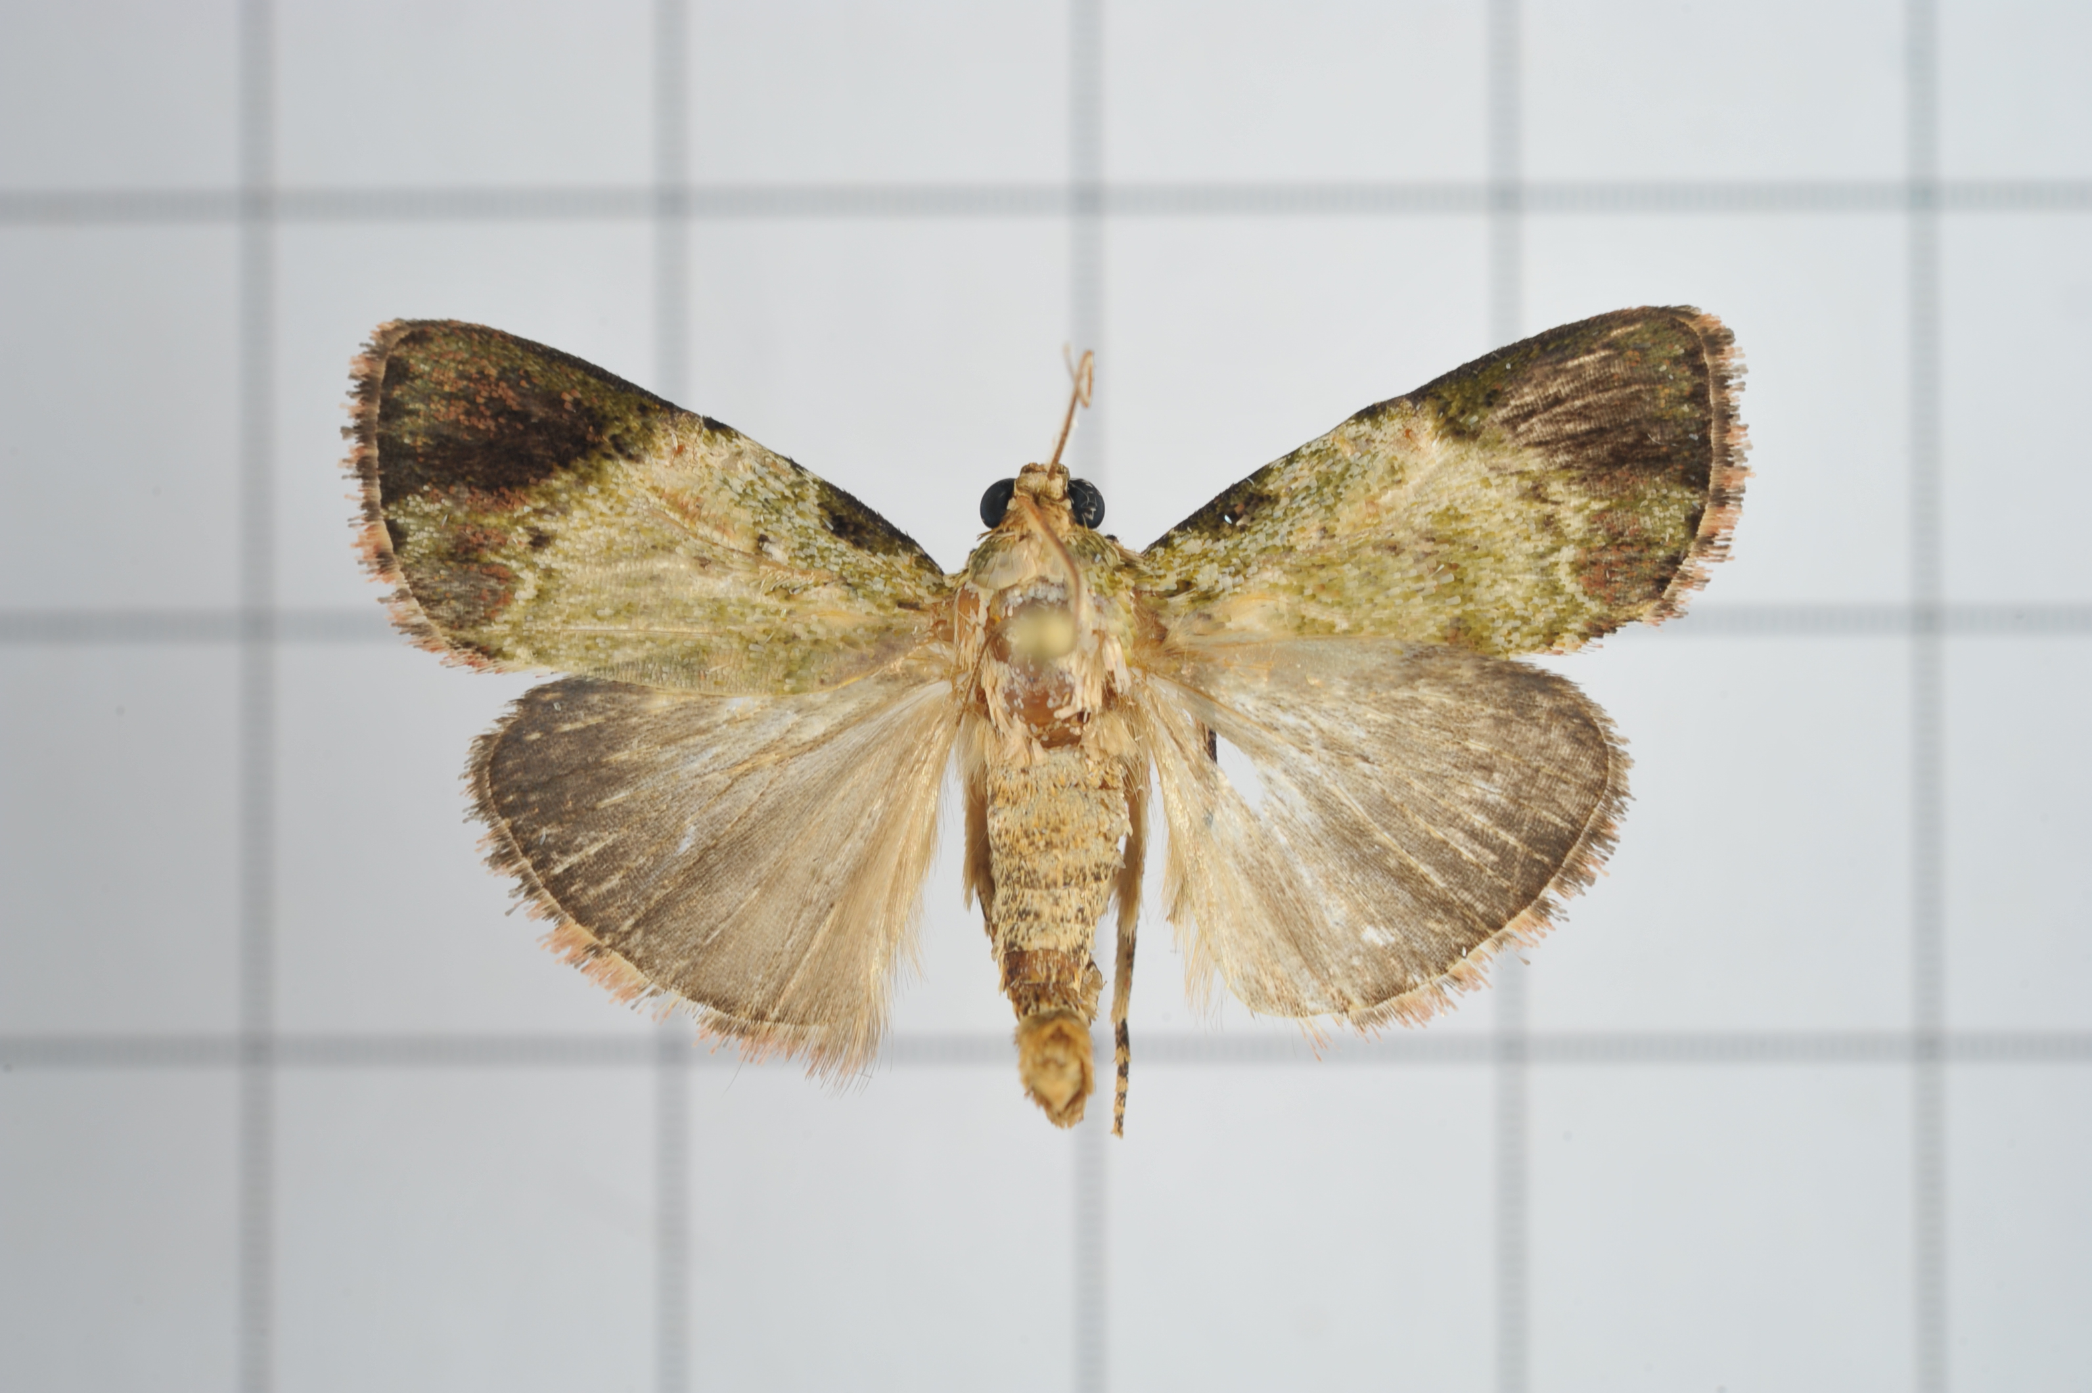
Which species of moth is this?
Orthaga euadrusalis
